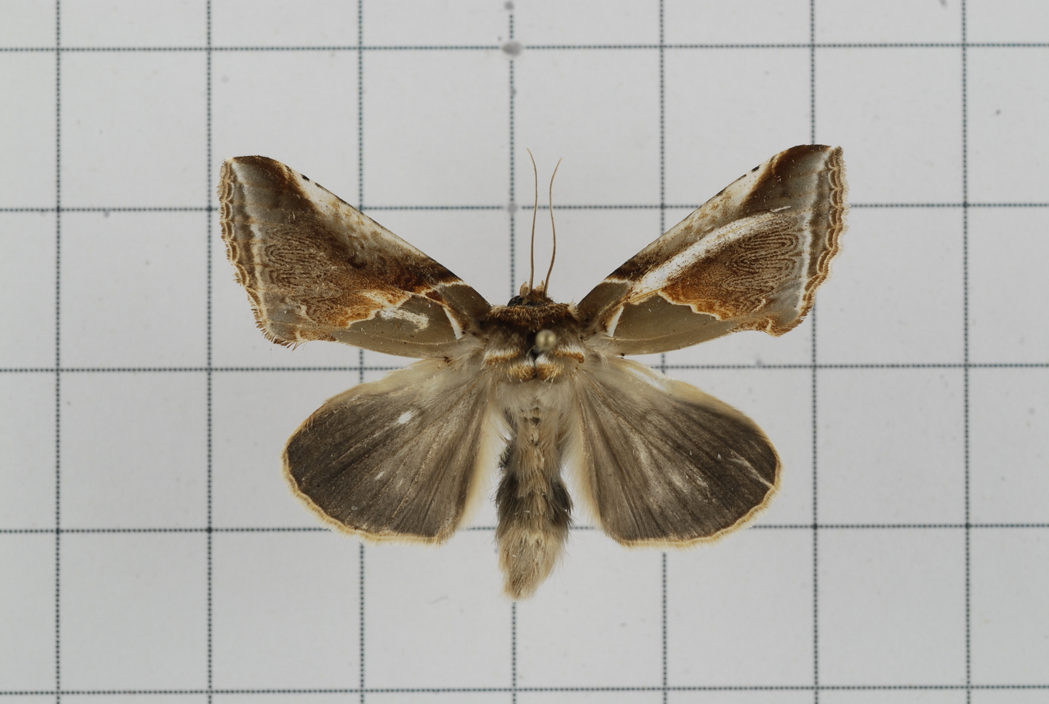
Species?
Habrosyne indica formosana
